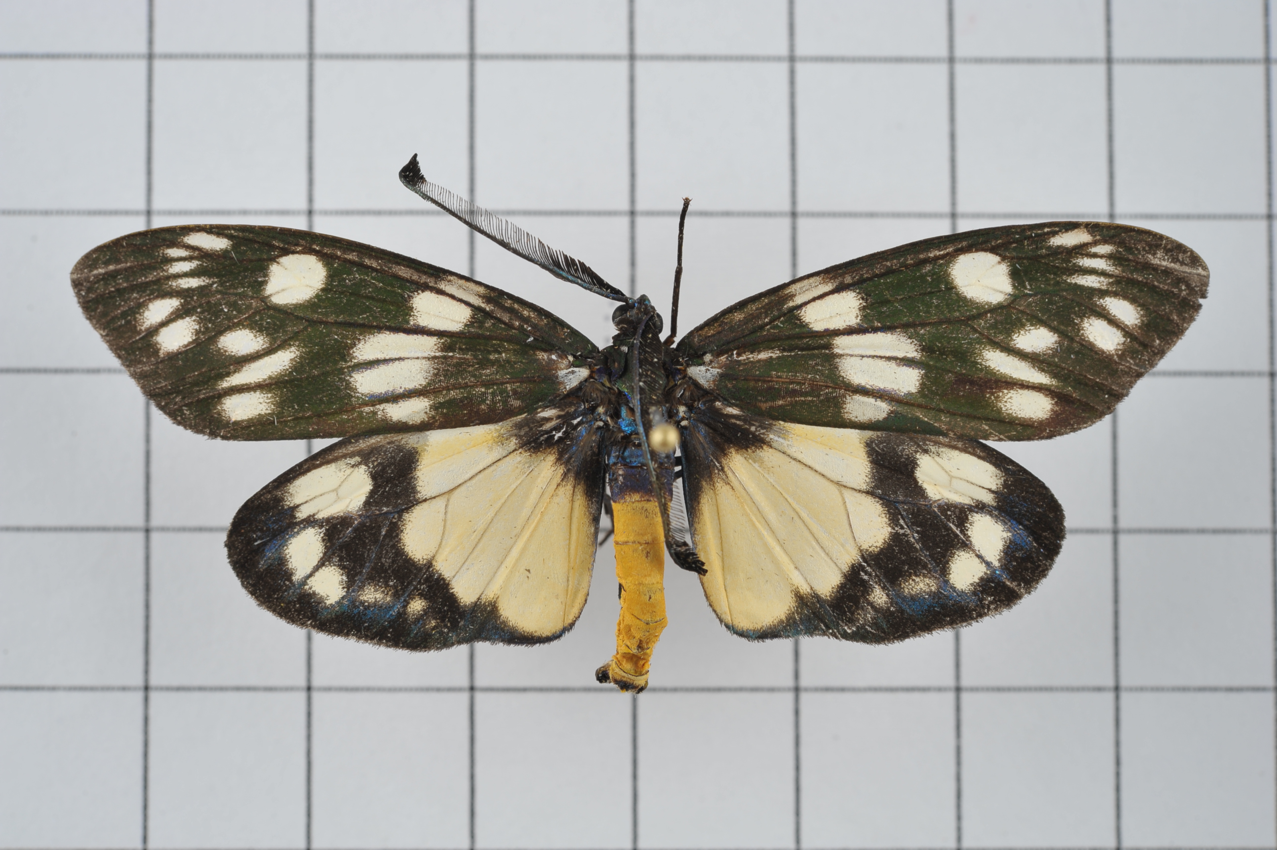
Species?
Eterusia aedea formosana
